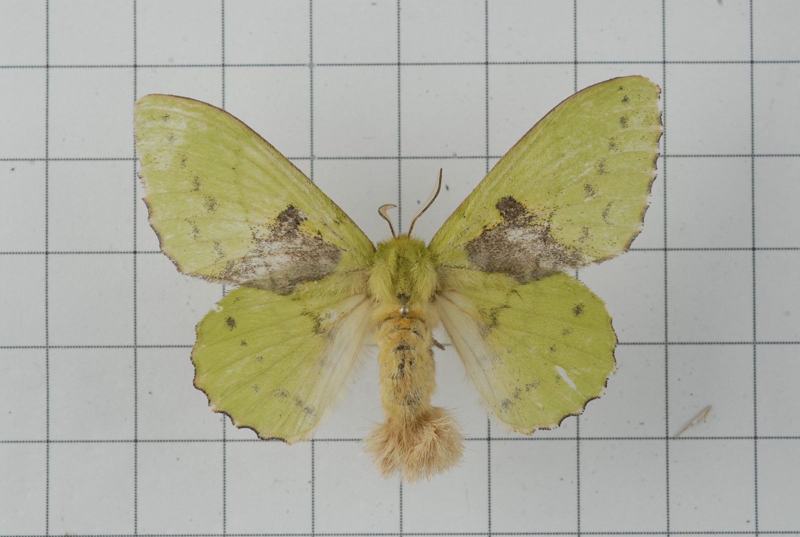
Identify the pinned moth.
Trabala vishnou guttata
